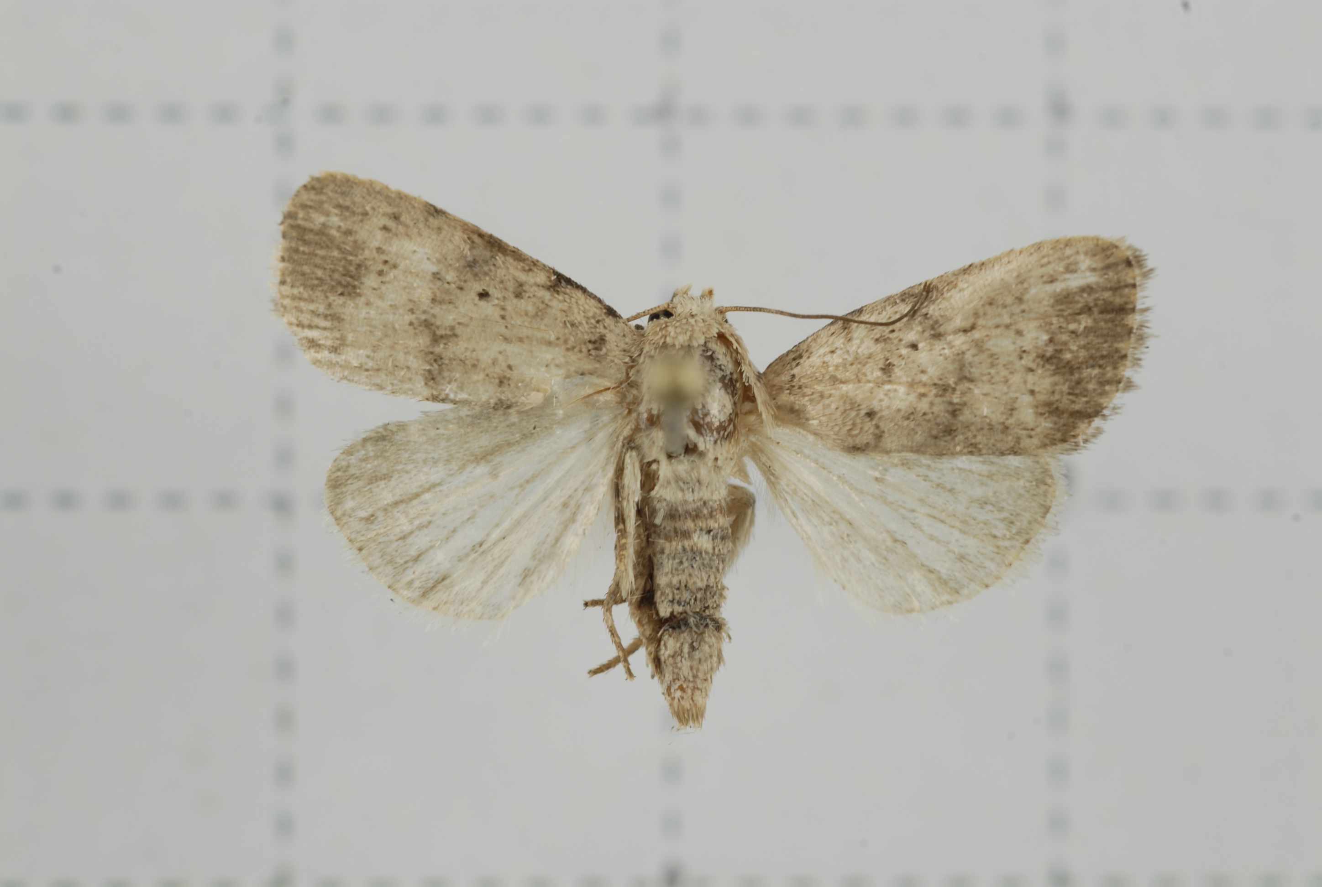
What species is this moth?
Athetis bimacula
